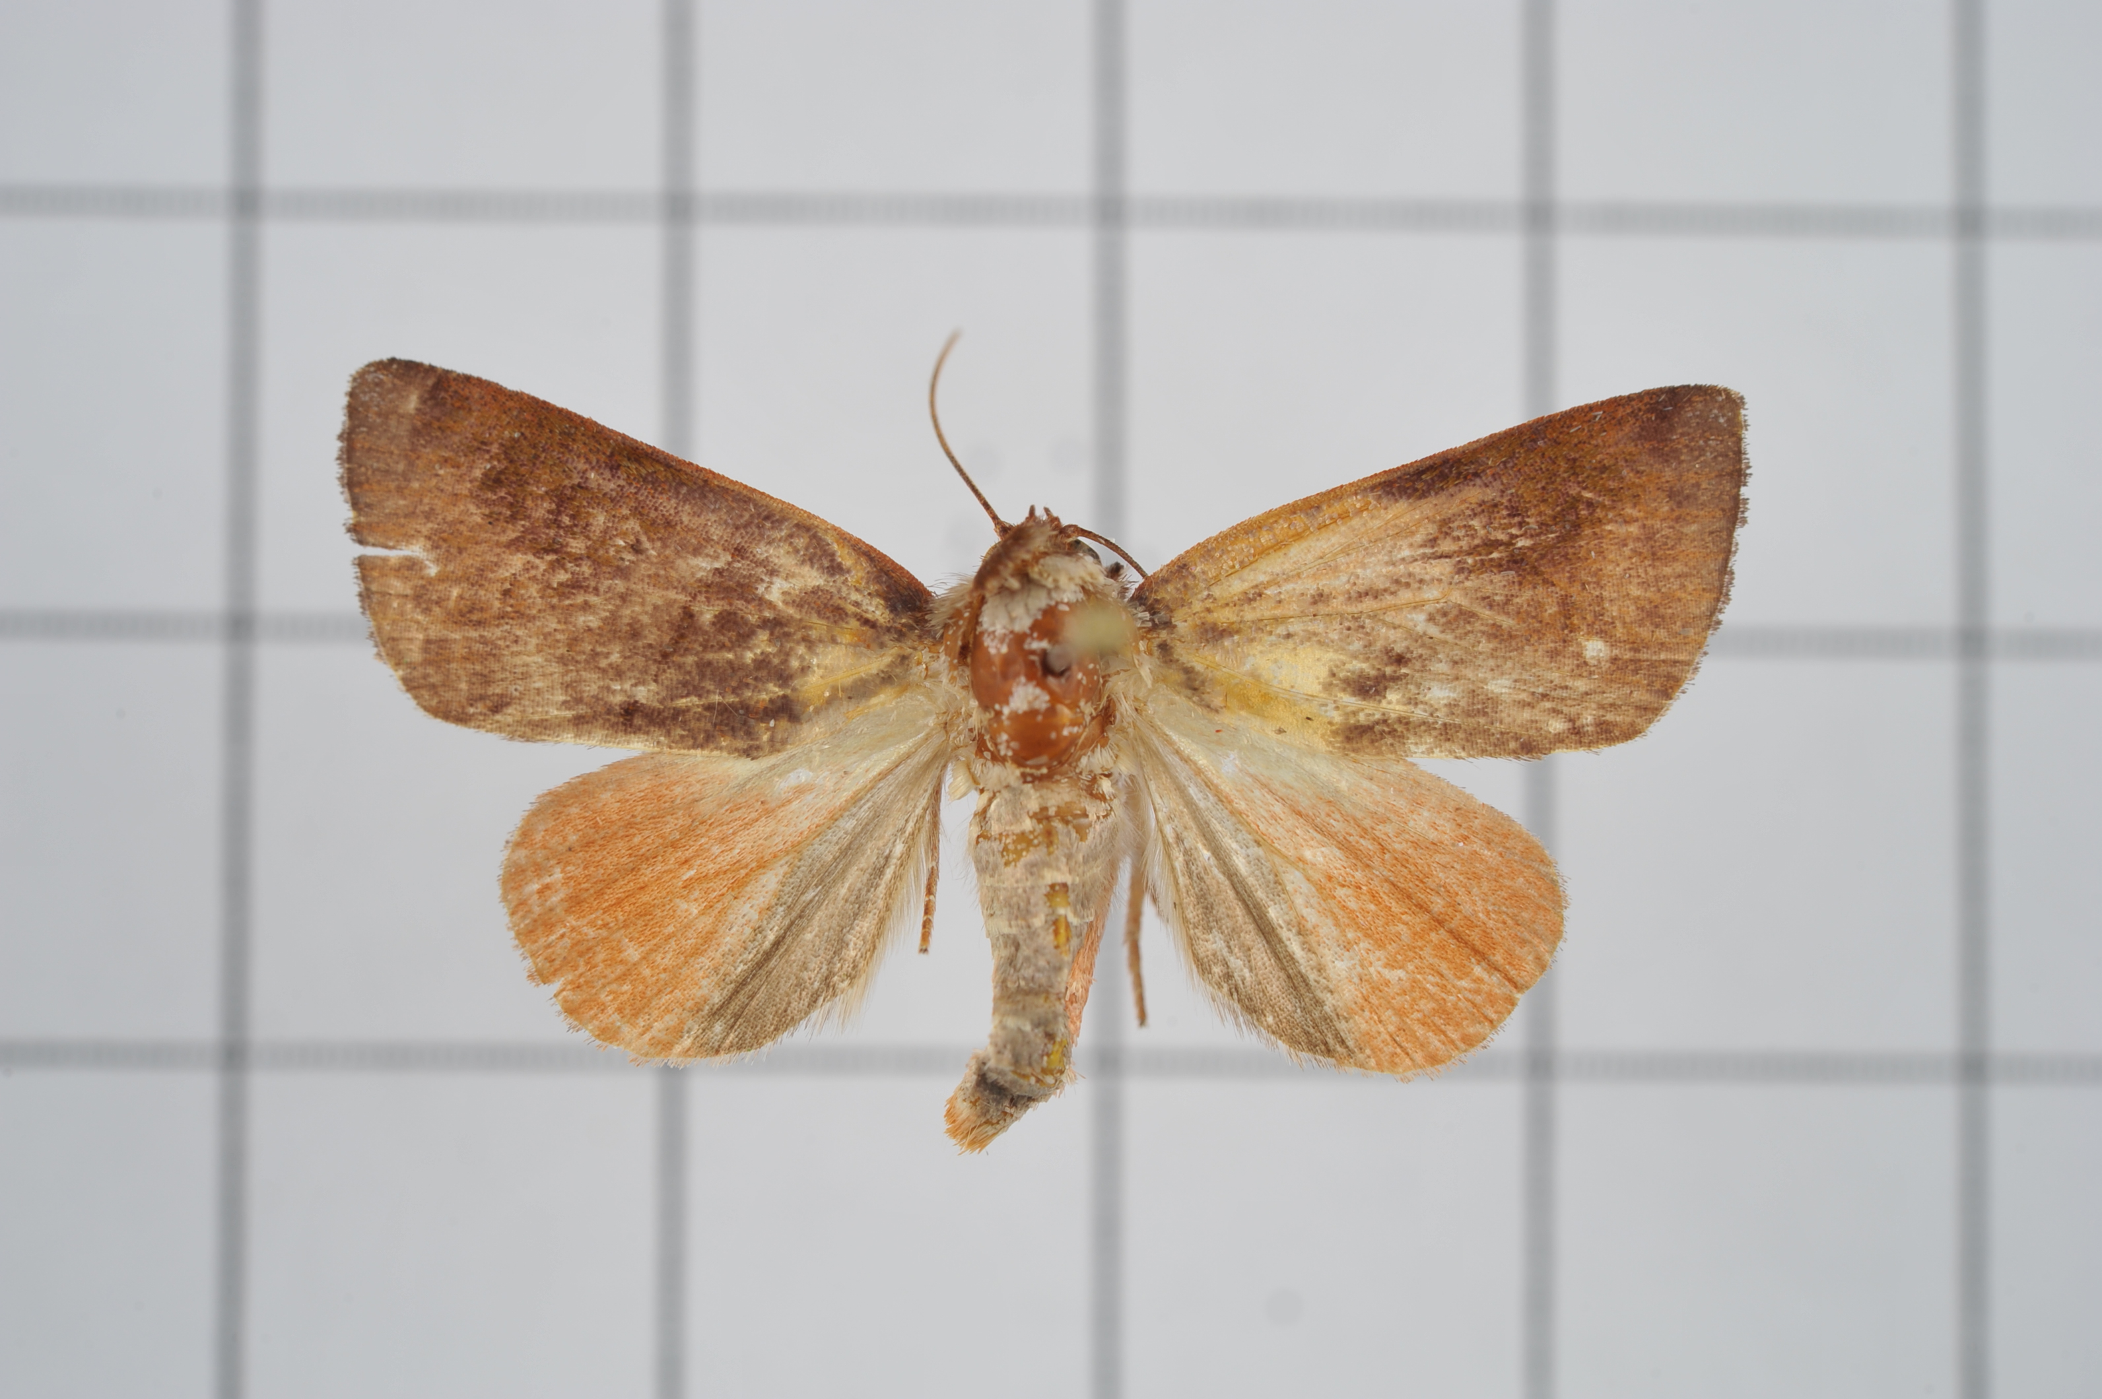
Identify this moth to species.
Xenochroa internifusca
